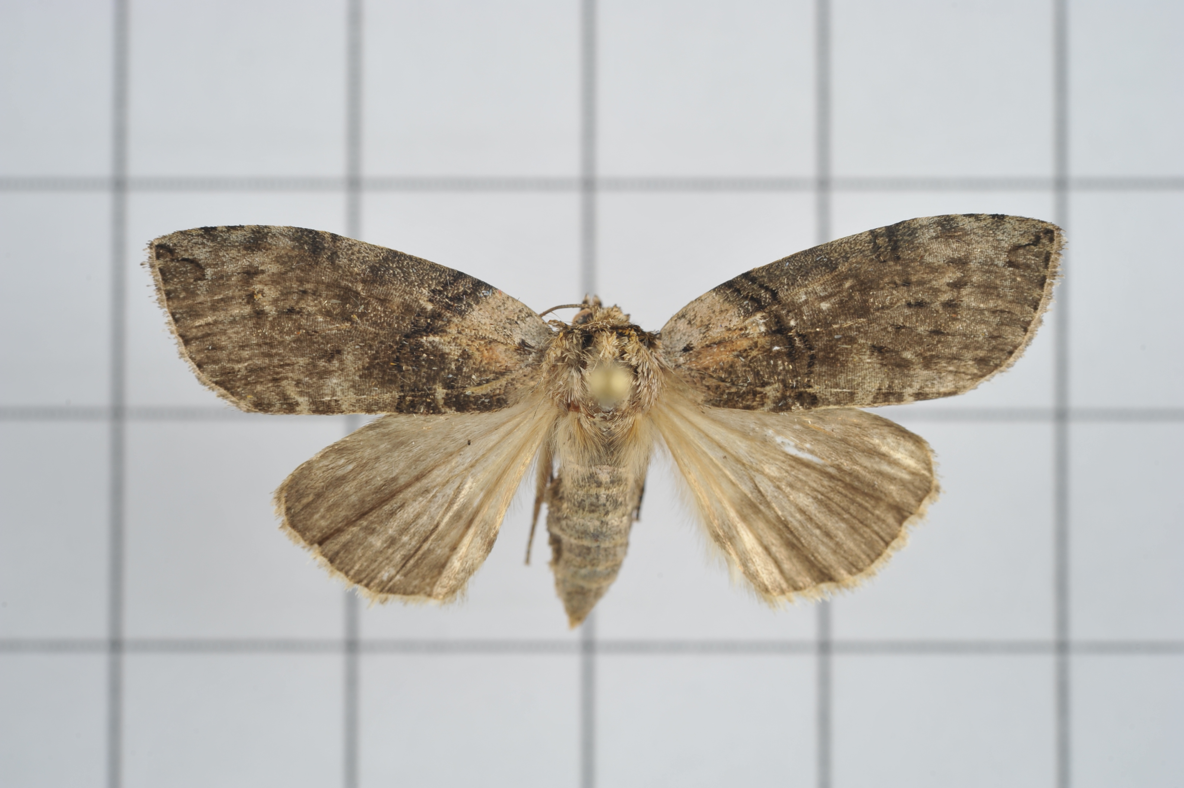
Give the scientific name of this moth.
Horipsestis aenea aenea
